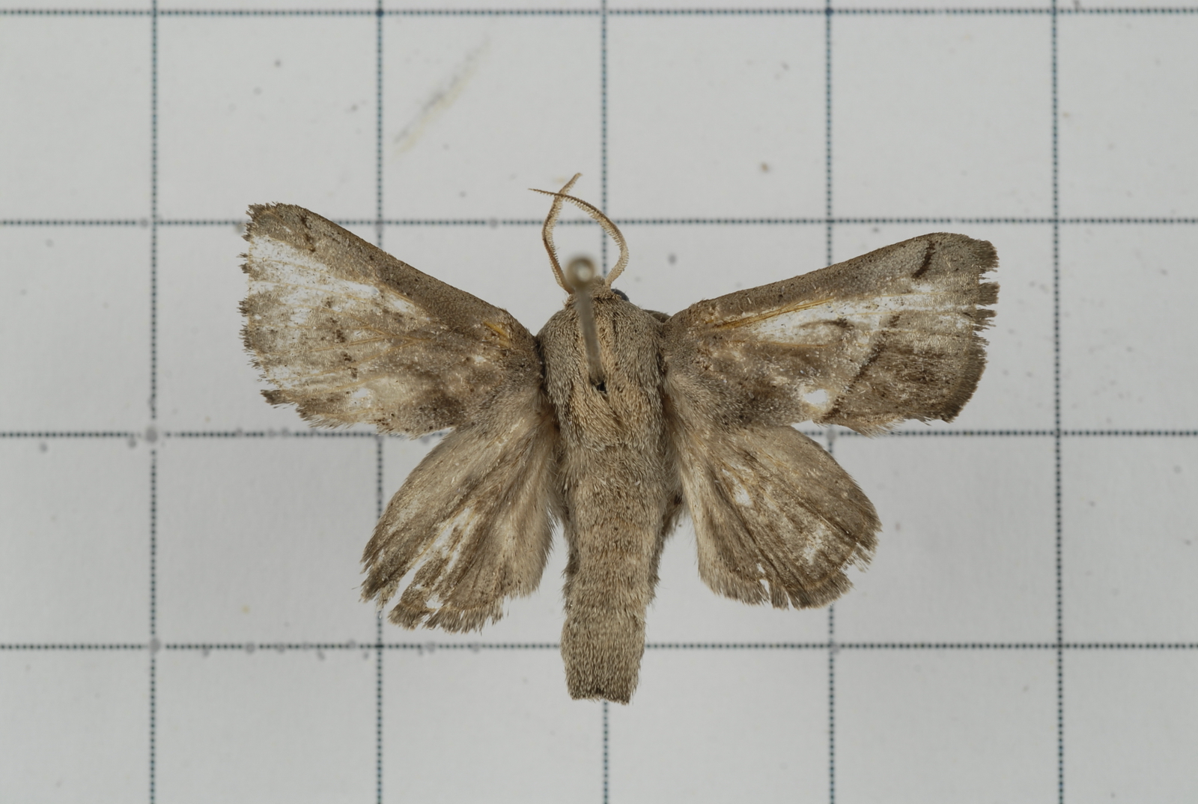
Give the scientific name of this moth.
Thosea sinensis
